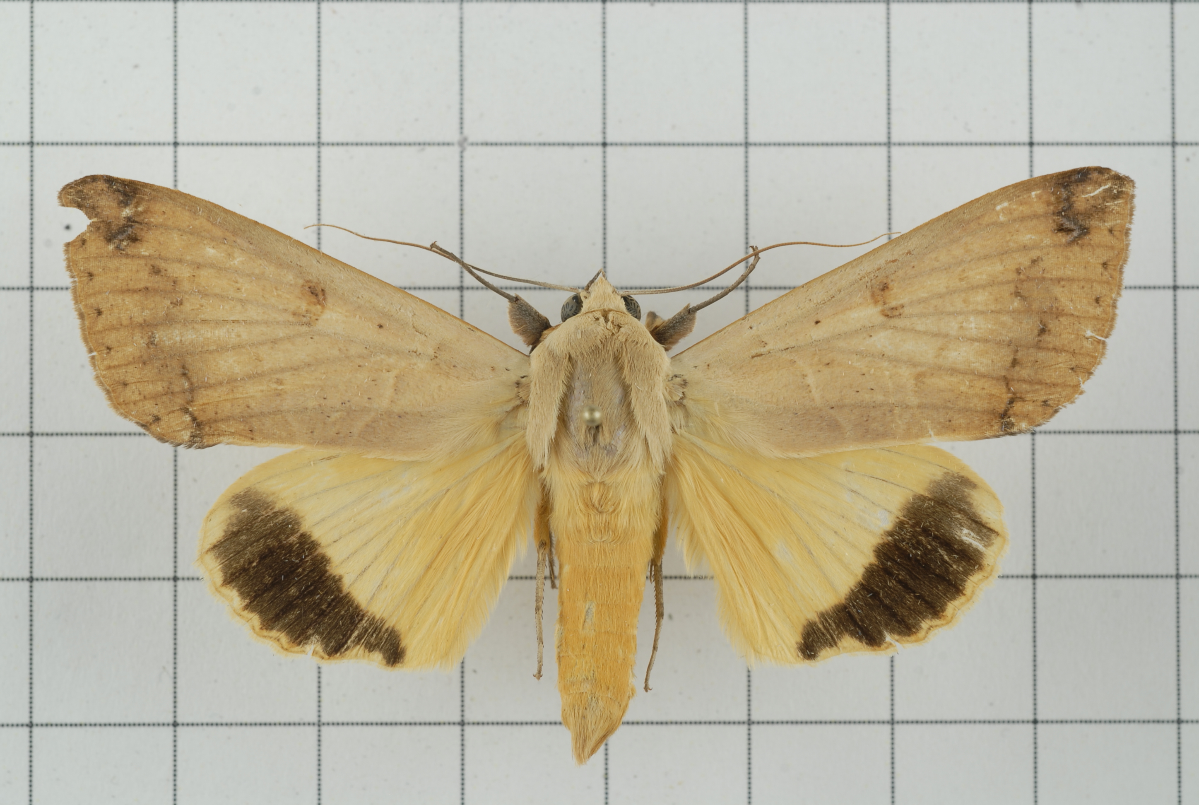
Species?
Ophiusa disjungens indiscriminata
